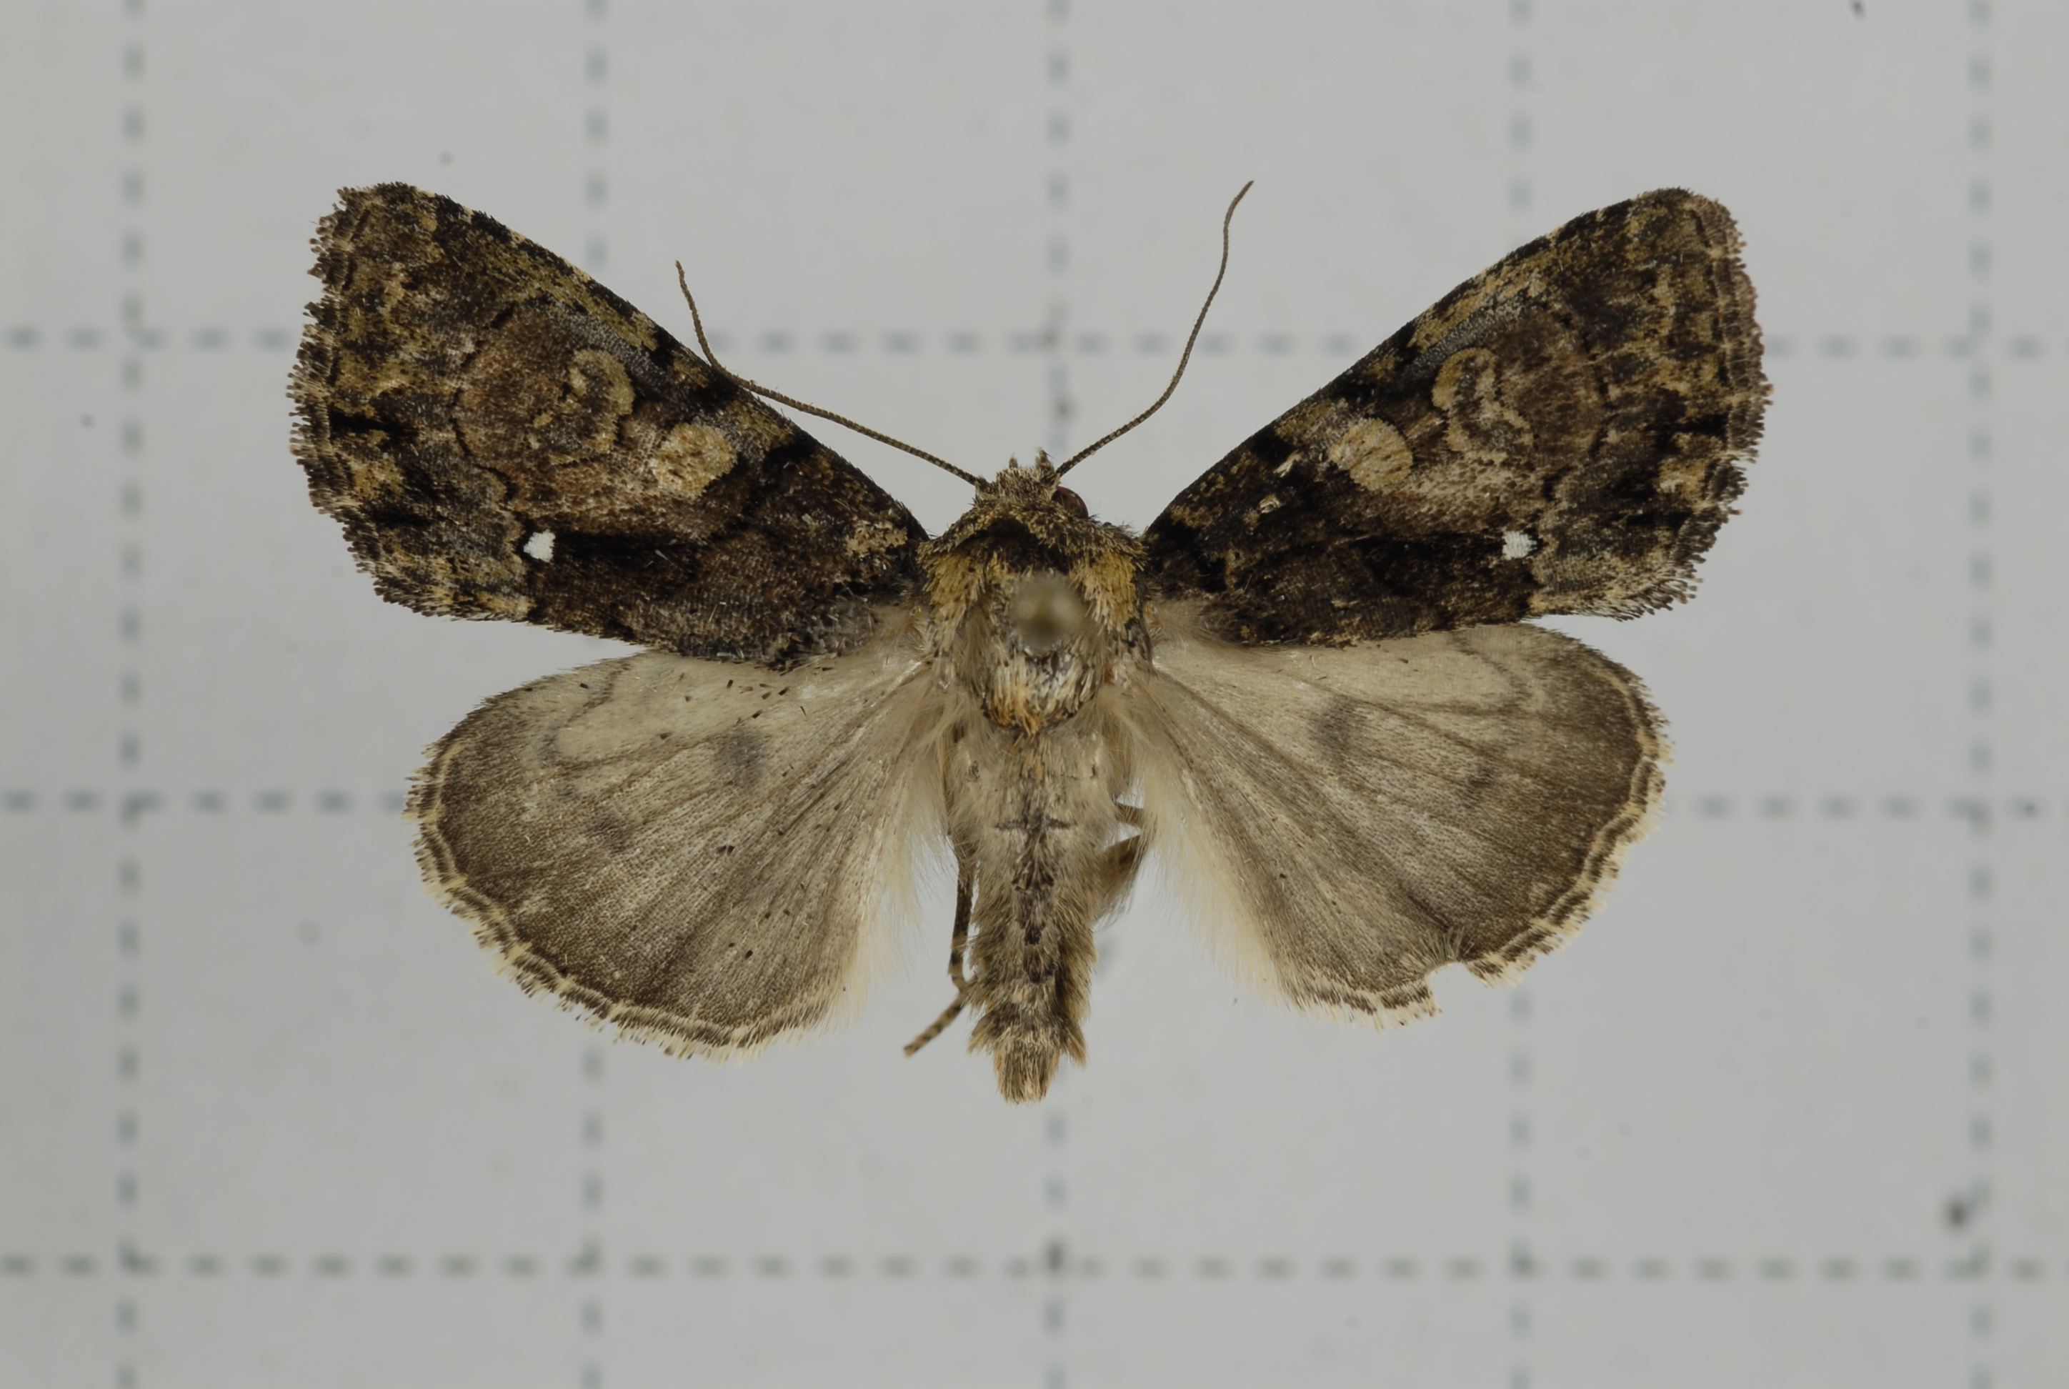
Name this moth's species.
Chytonix variegata
